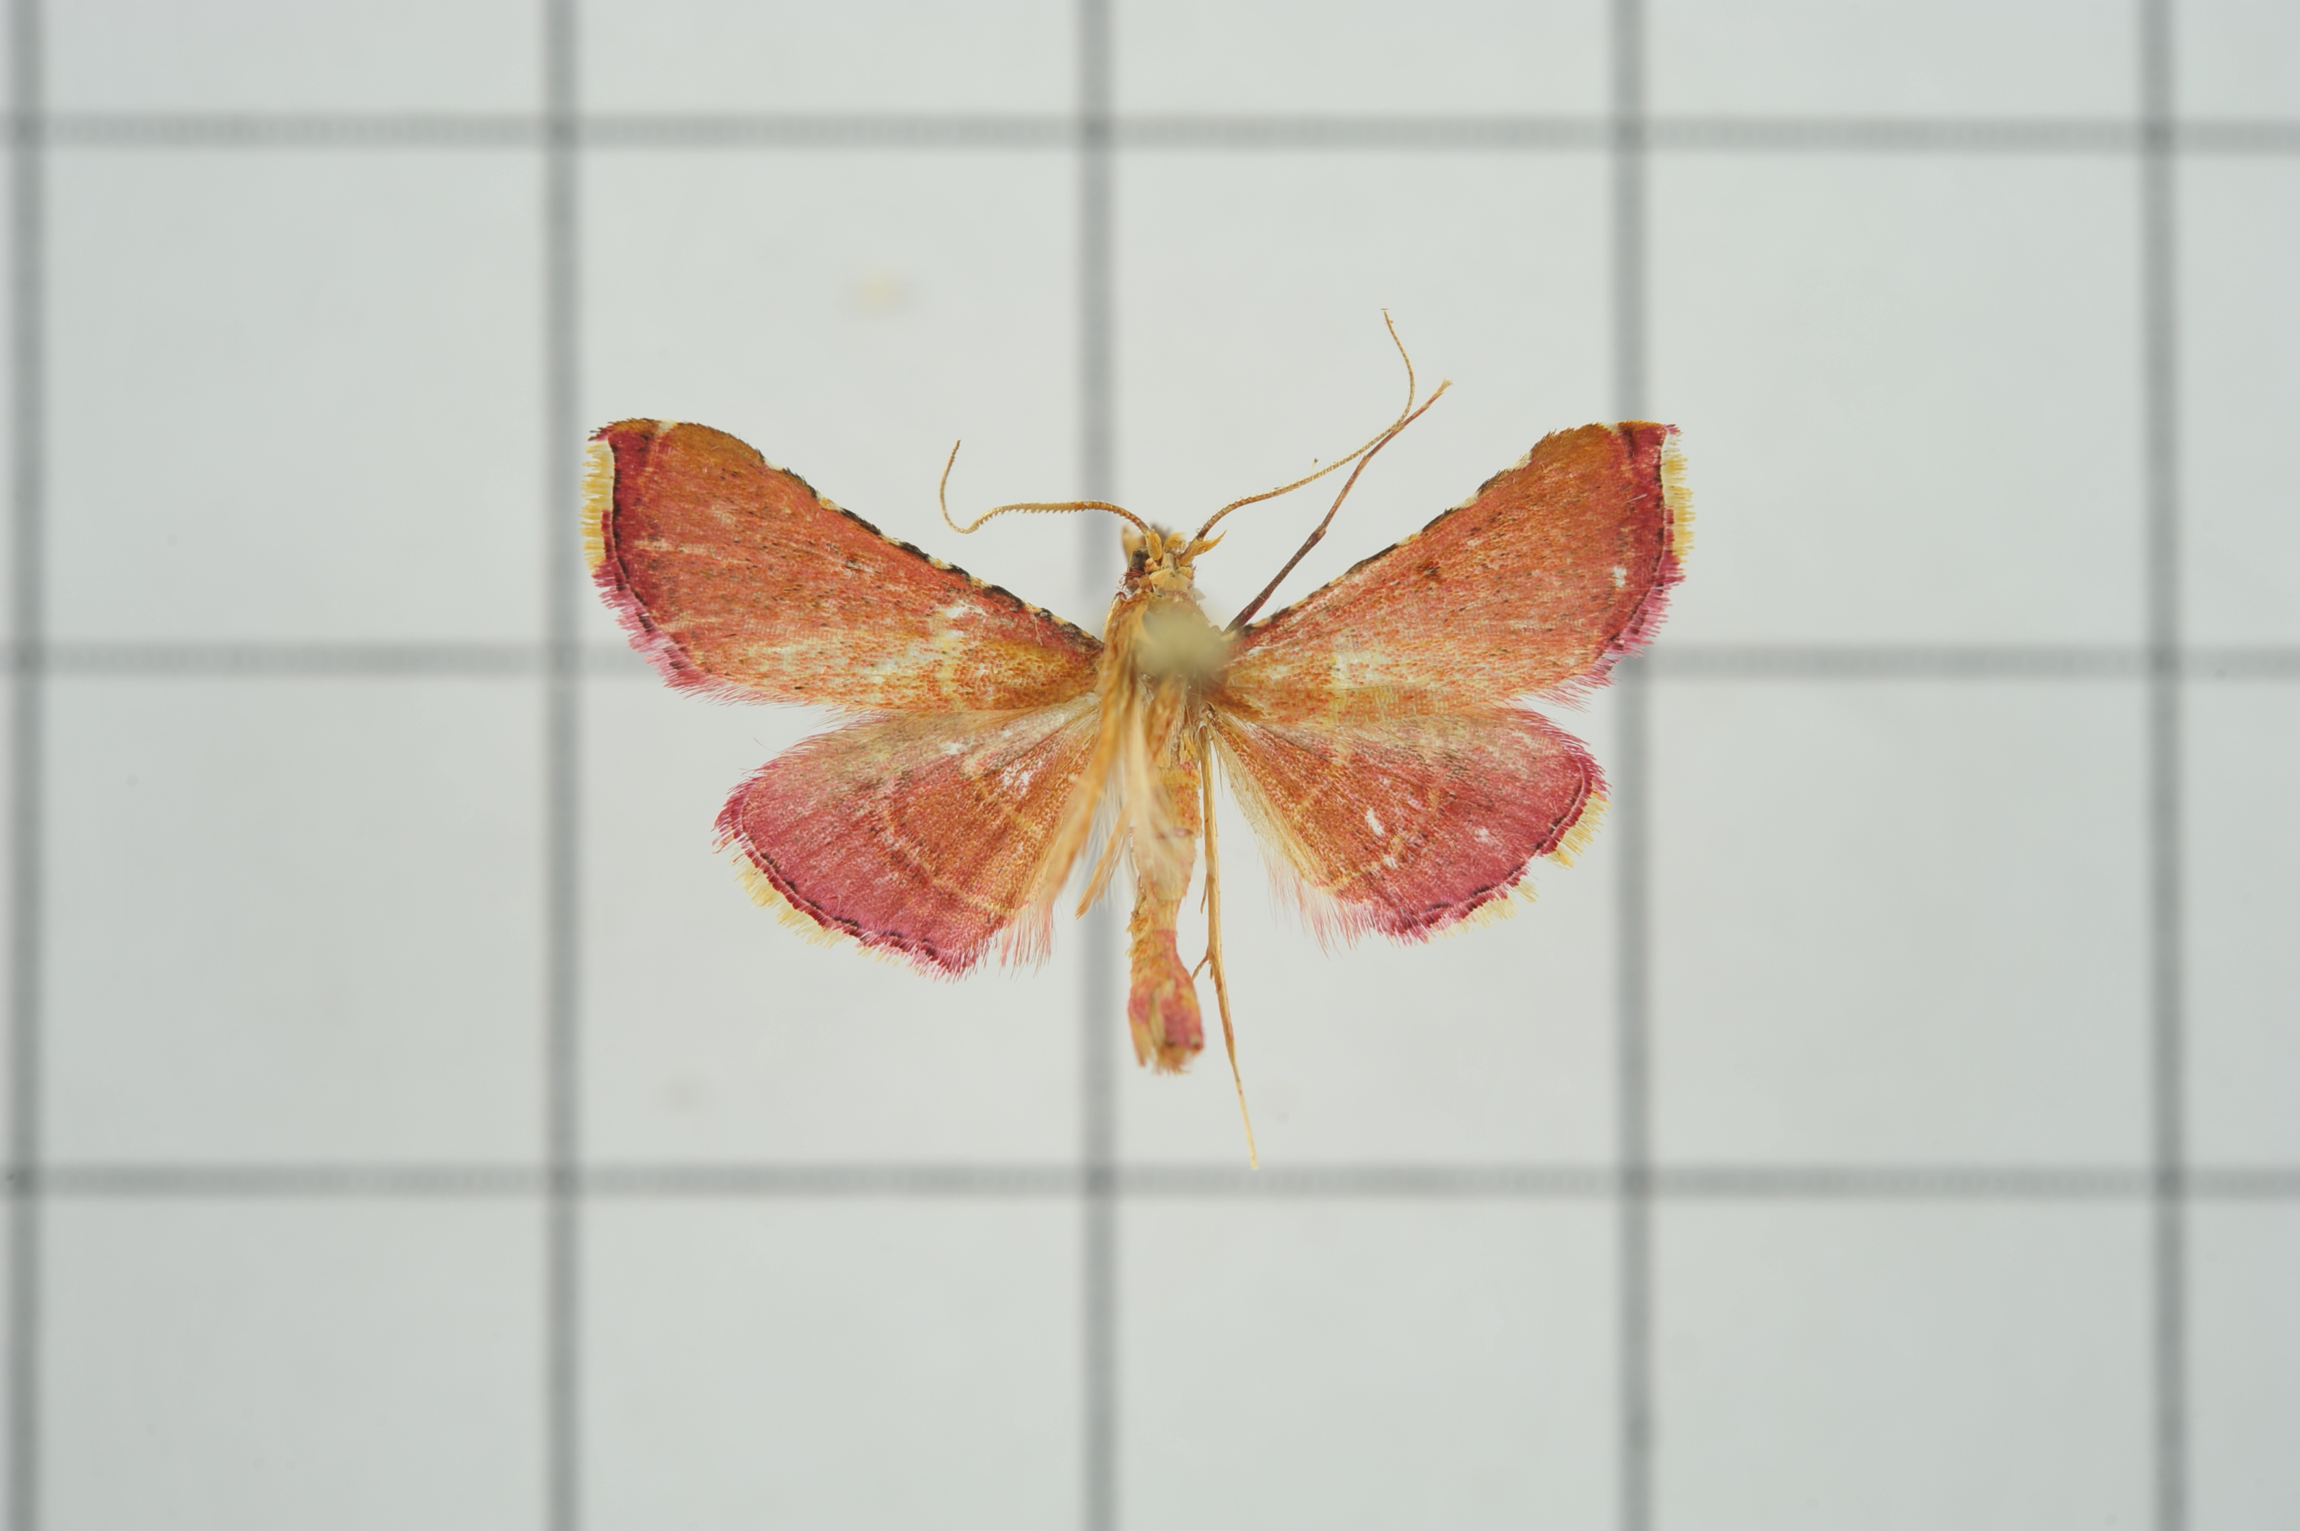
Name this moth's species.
Endotricha minialis
